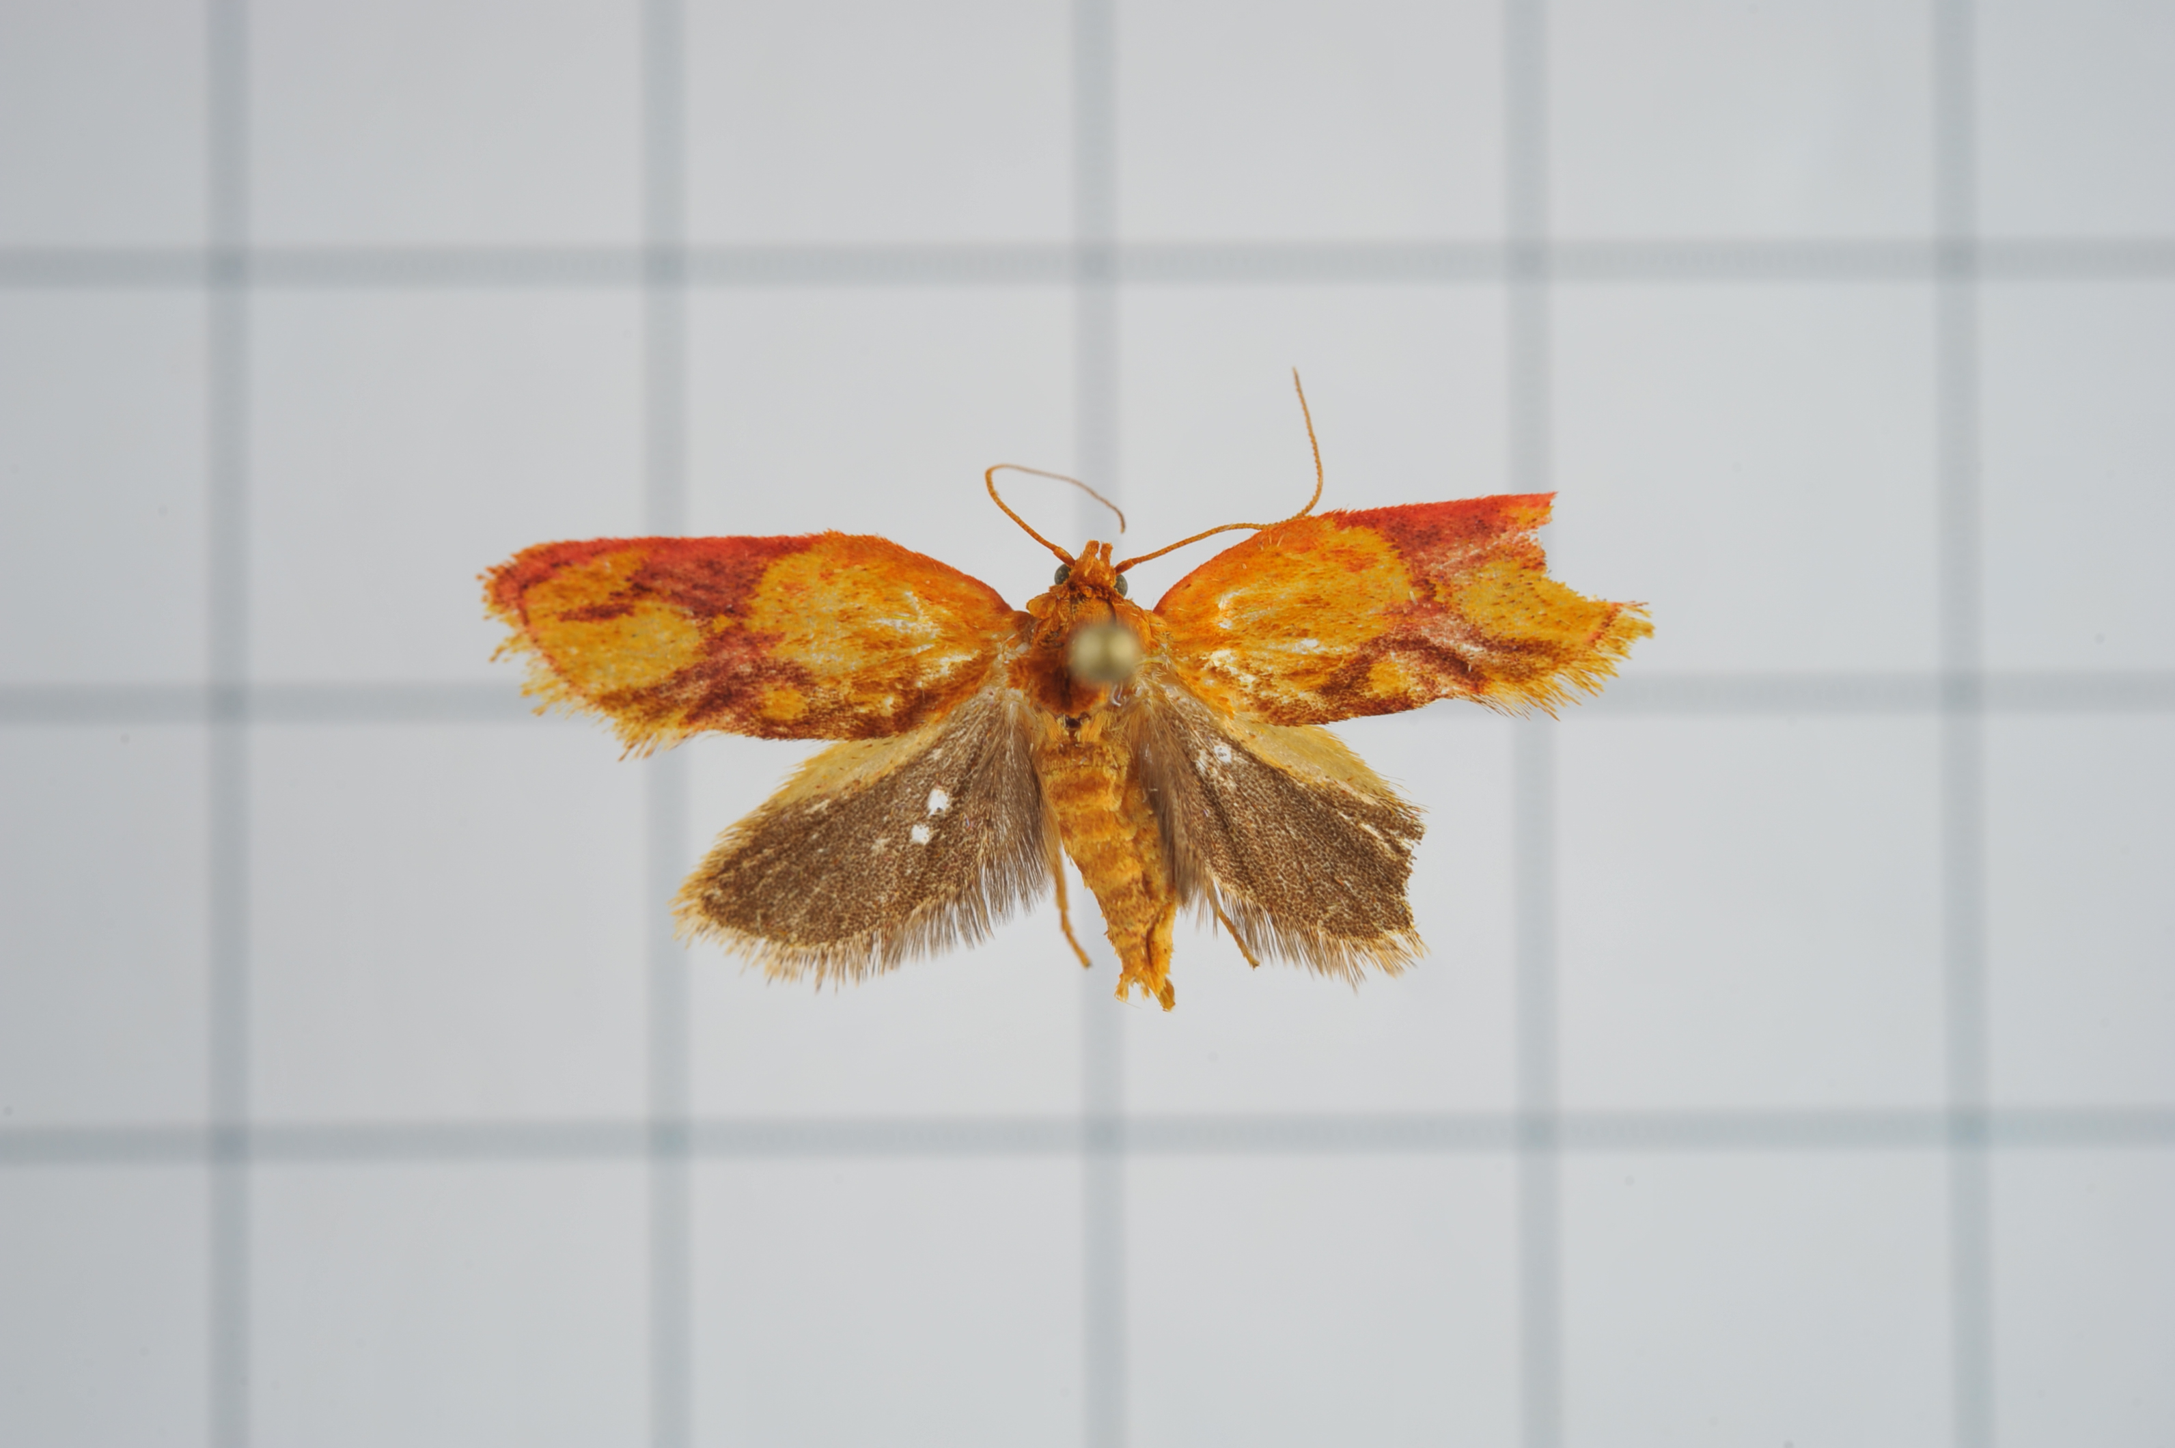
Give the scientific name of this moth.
Aeolanthes erythrantis
